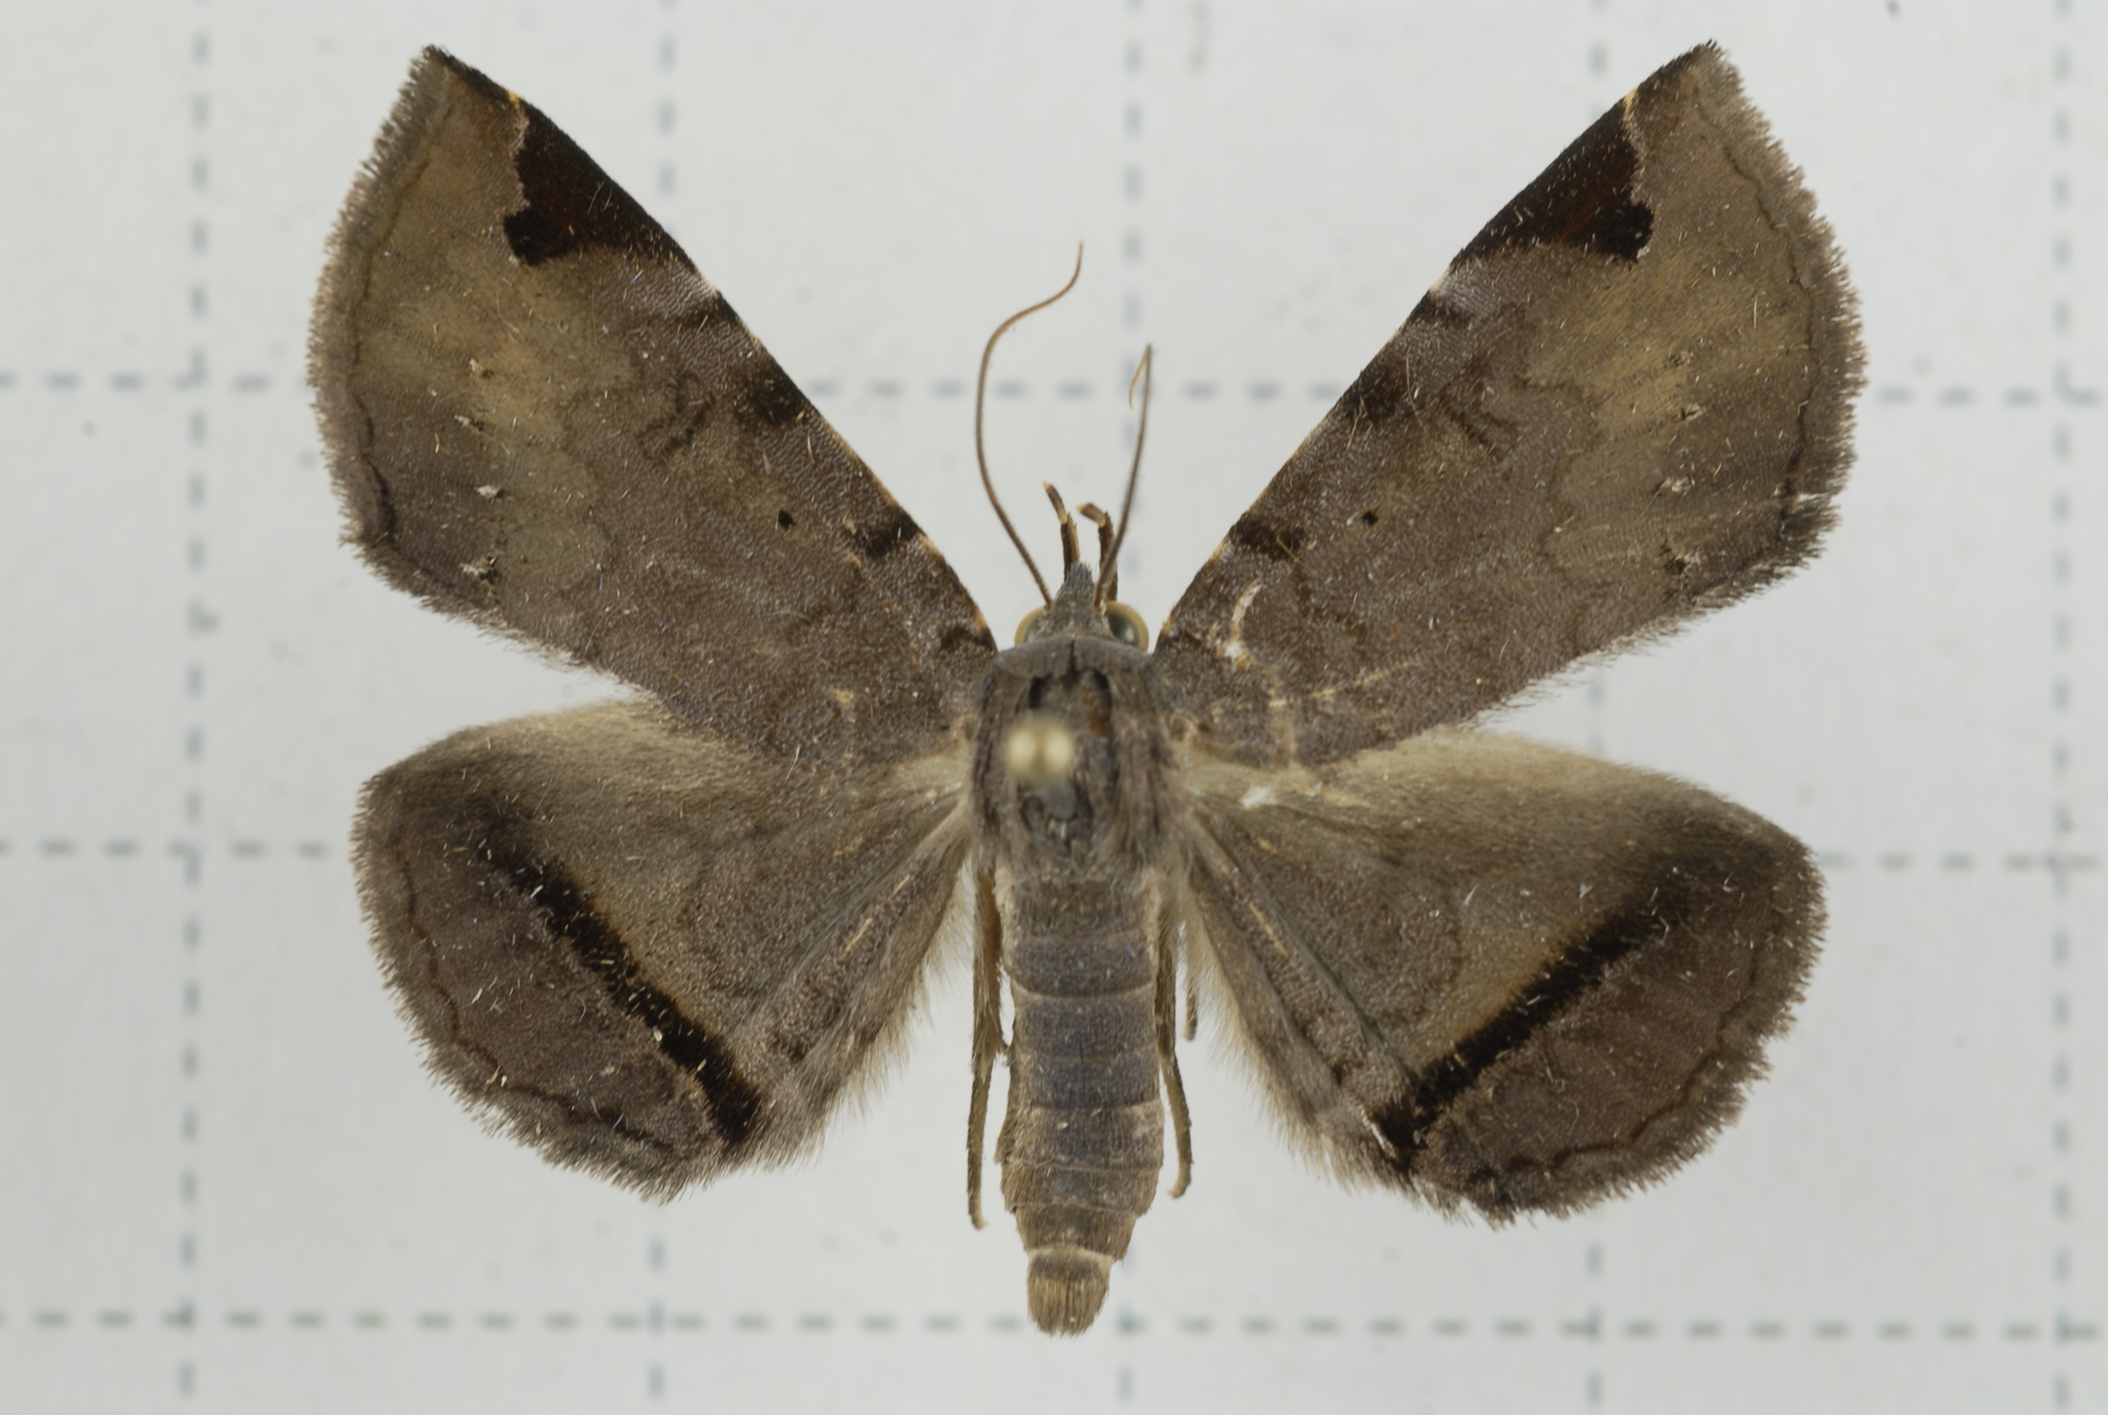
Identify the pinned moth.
Mecodina subcostalis
